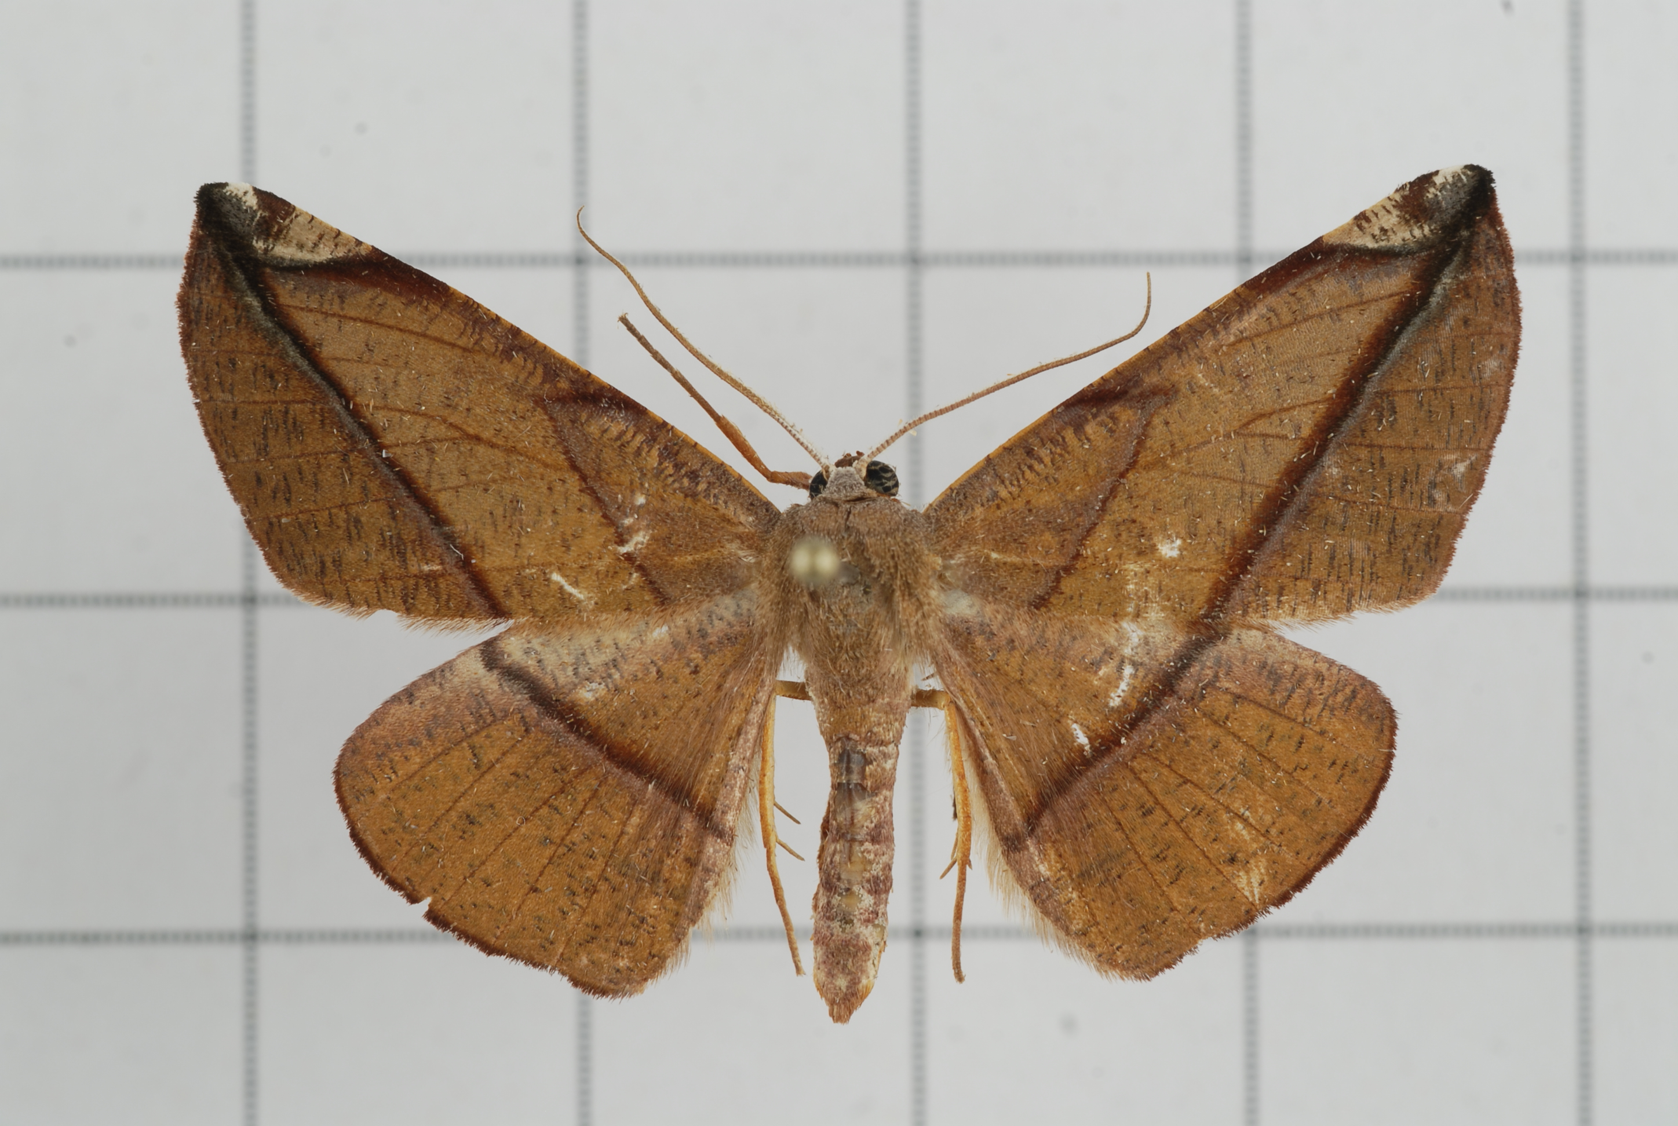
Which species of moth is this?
Pseudomiza obliquaria
